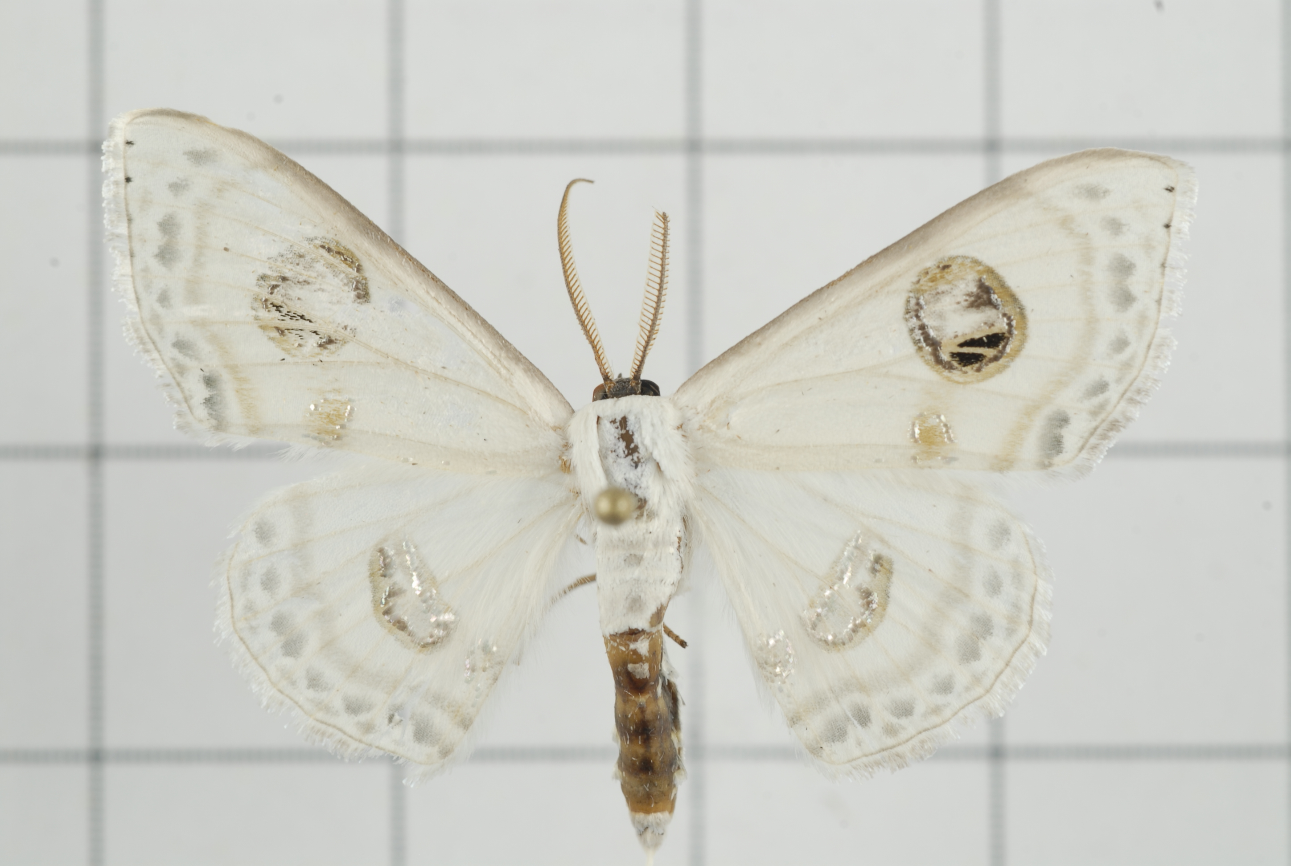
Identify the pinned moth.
Problepsis albidior matsumurai
